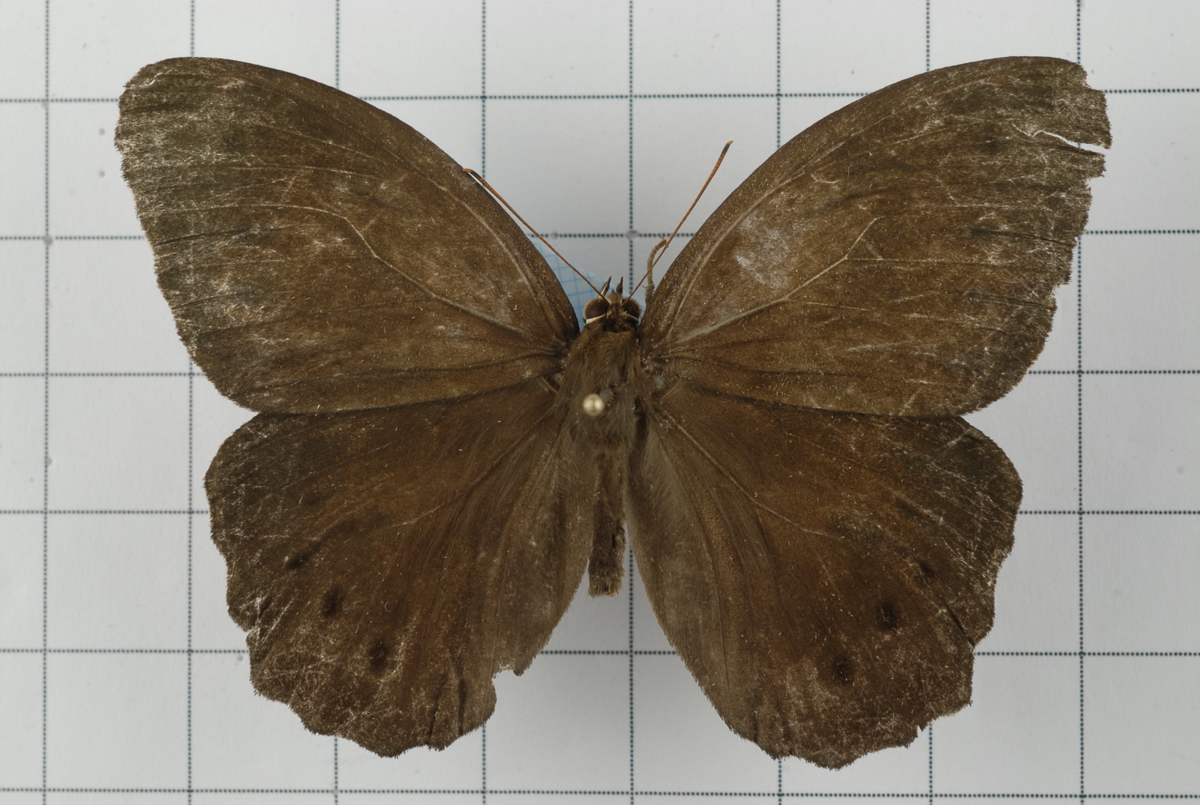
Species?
Neope muirheadii nagasawae
